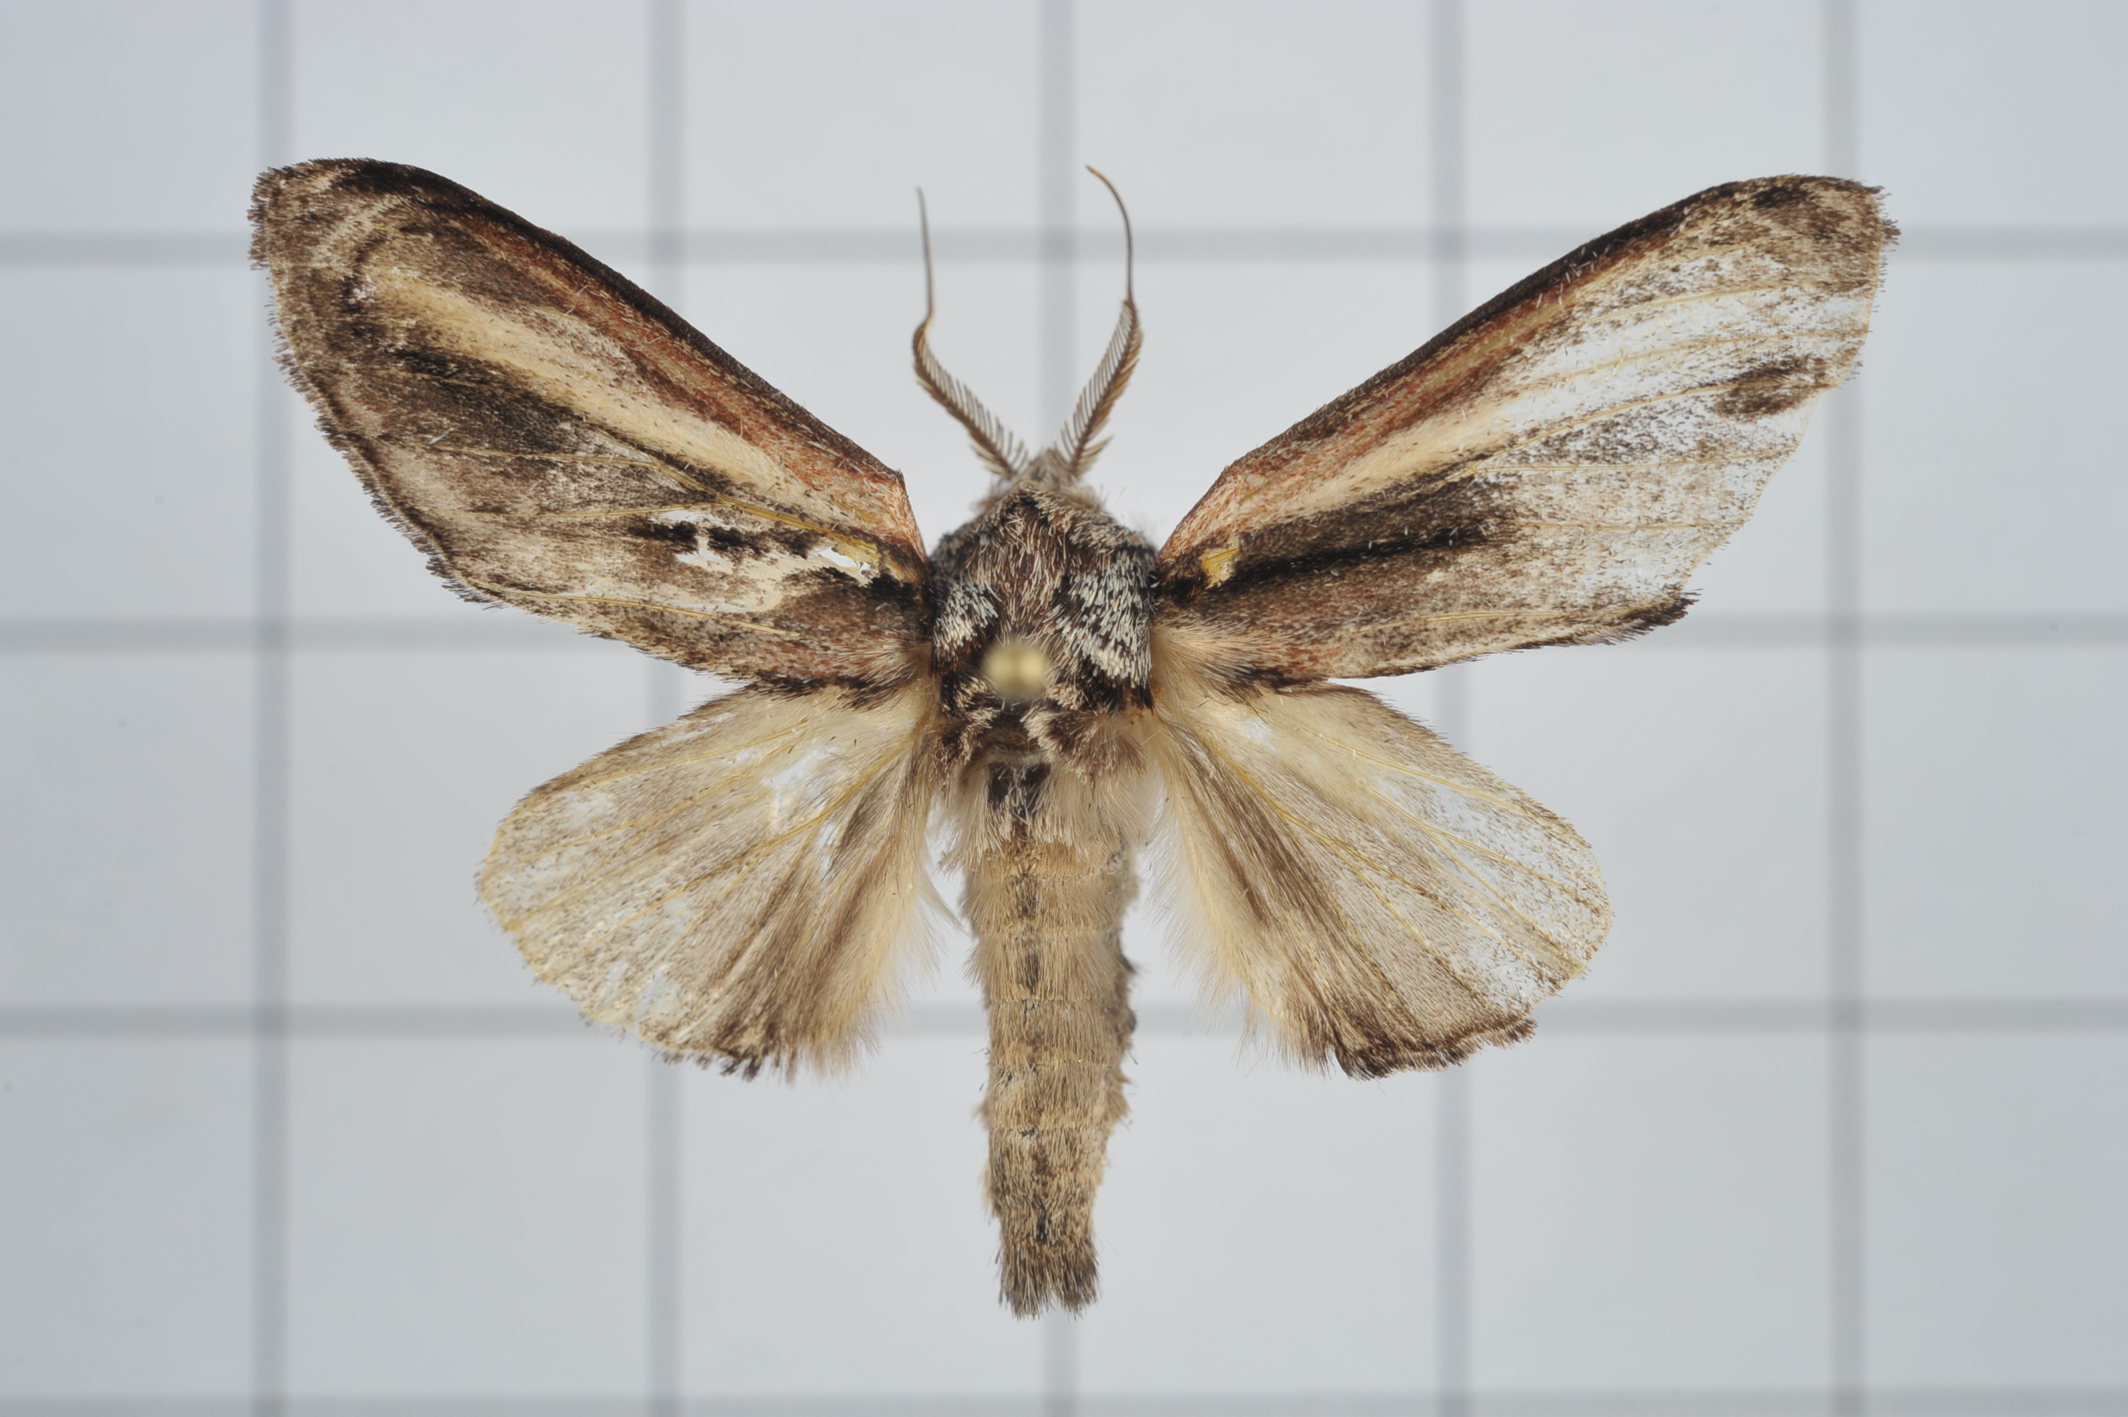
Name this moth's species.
Fentonia parabolica
